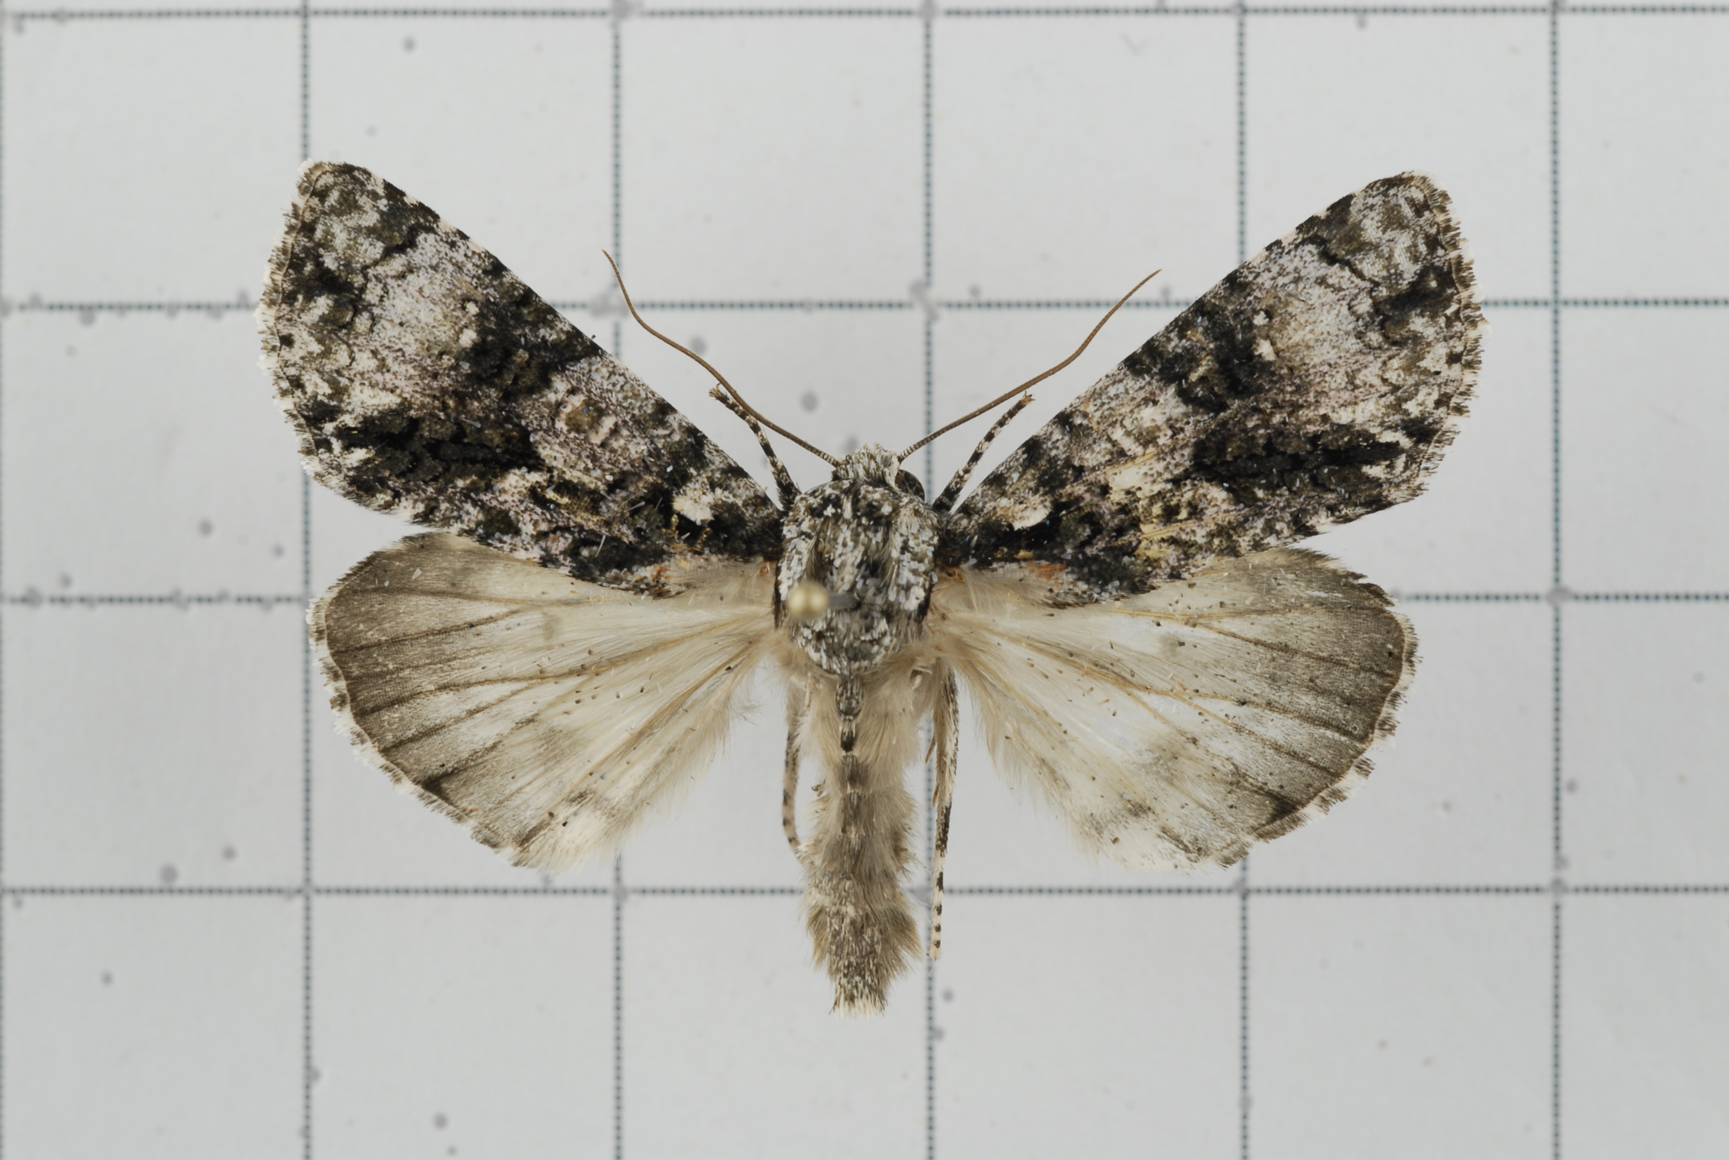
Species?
Harmandicrania harmandi
